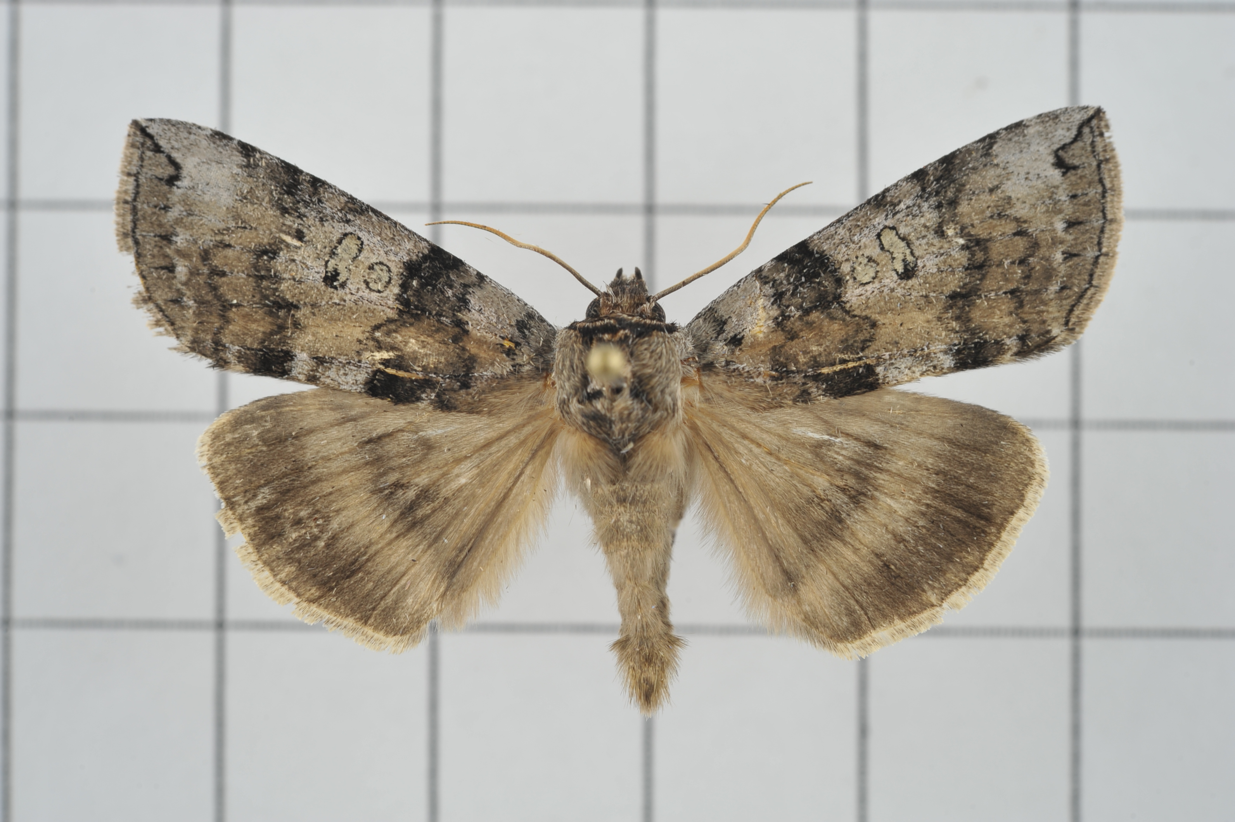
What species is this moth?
Tethea octogesima watanabei
